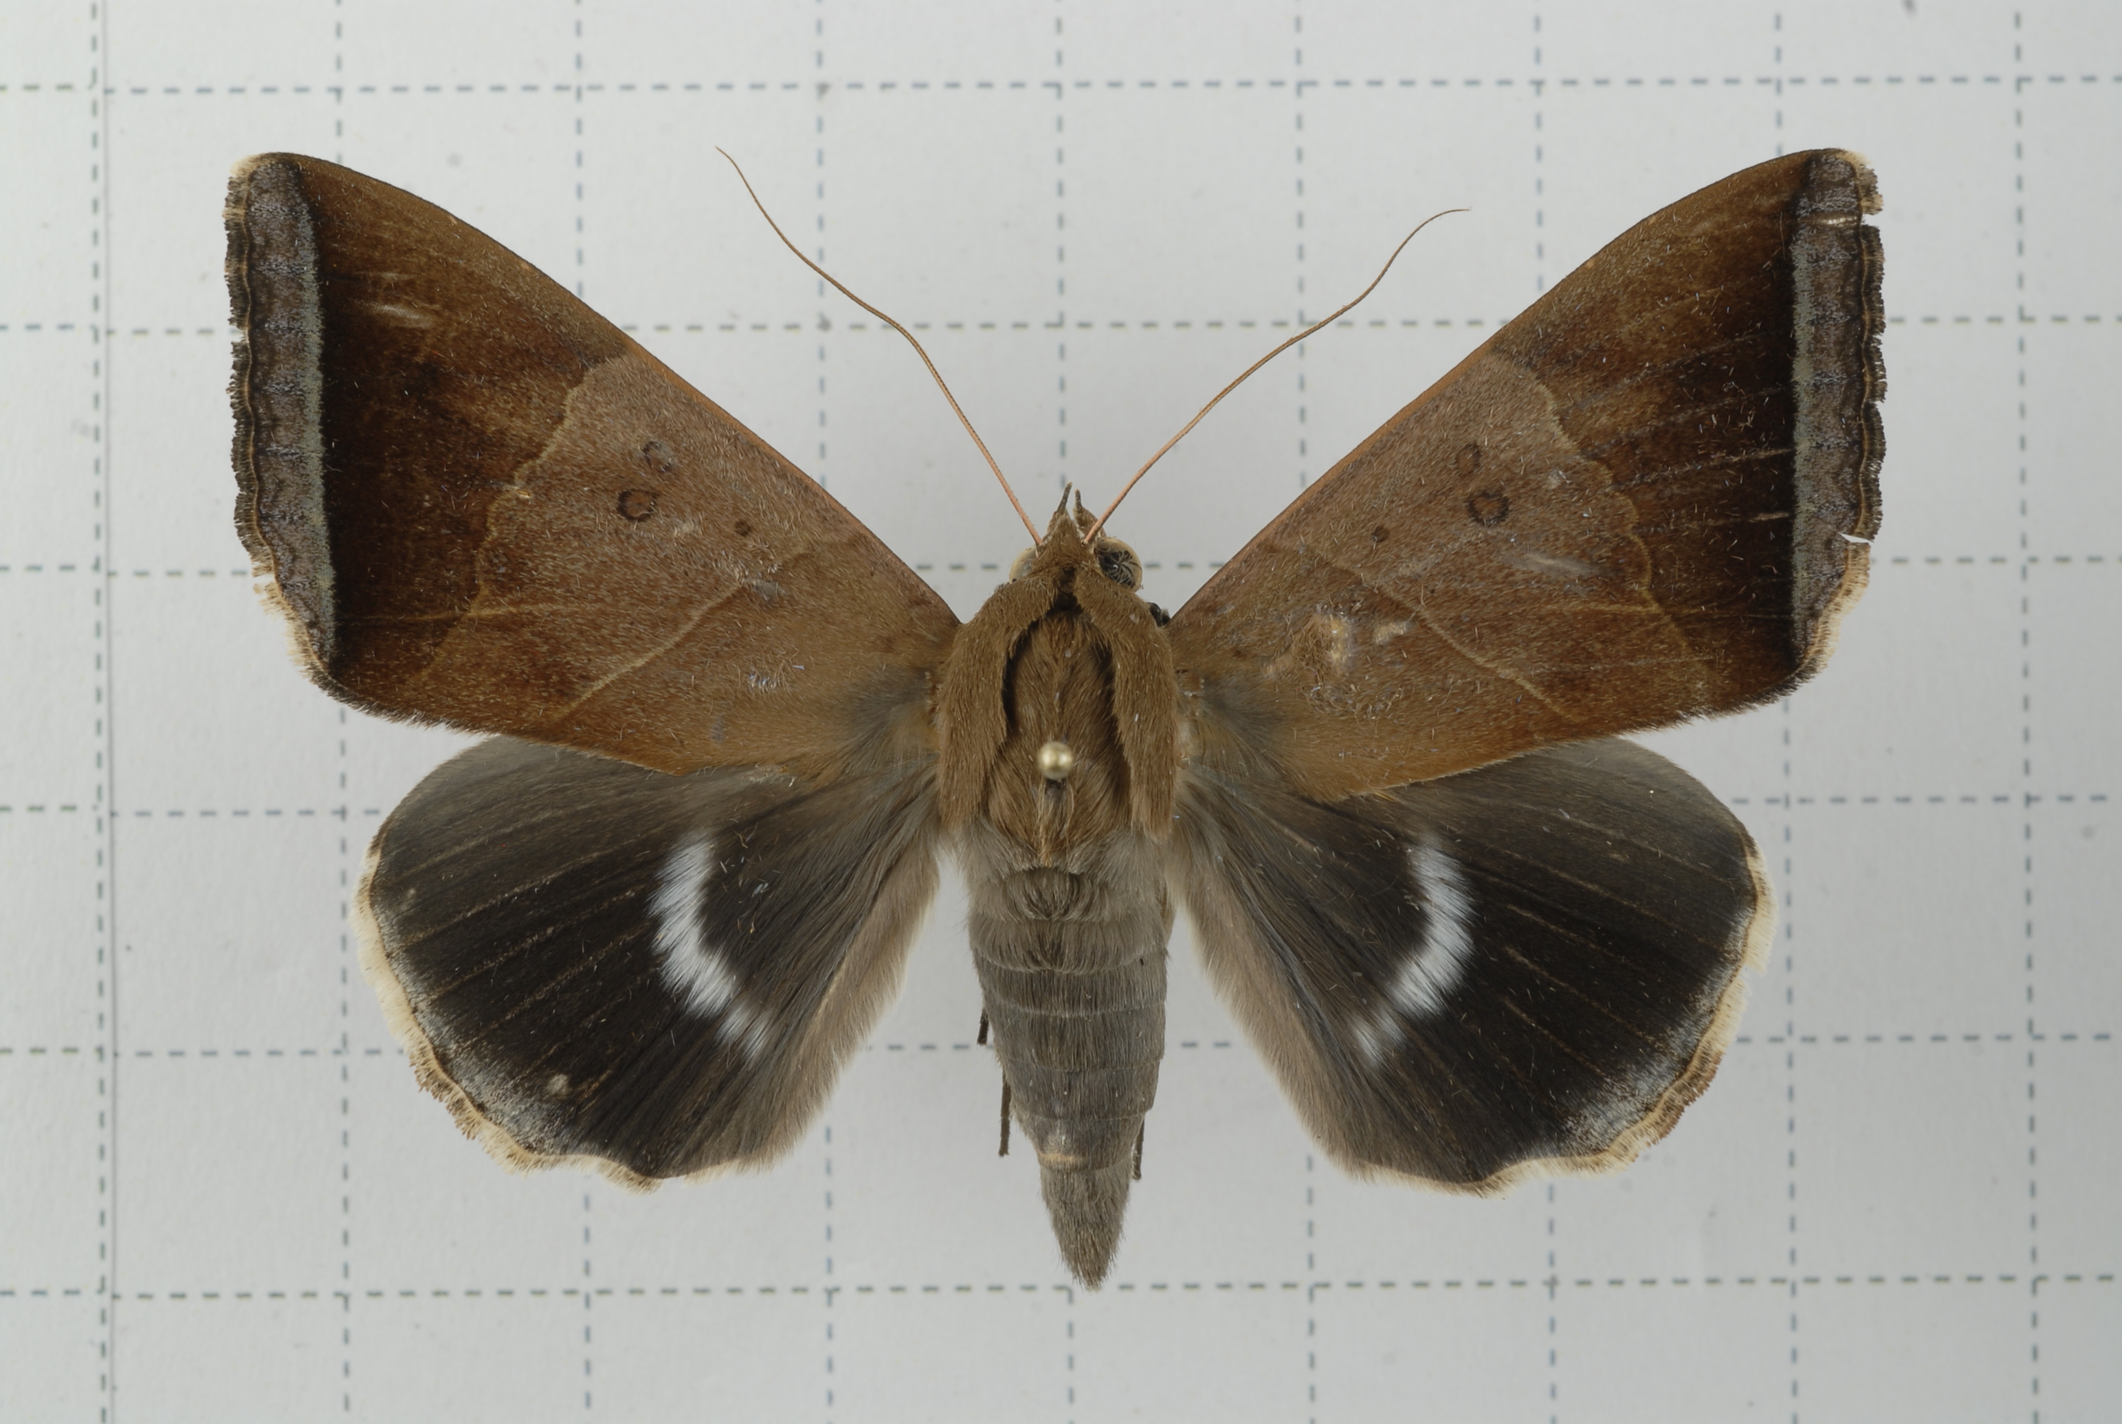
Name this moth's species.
Artena dotata
